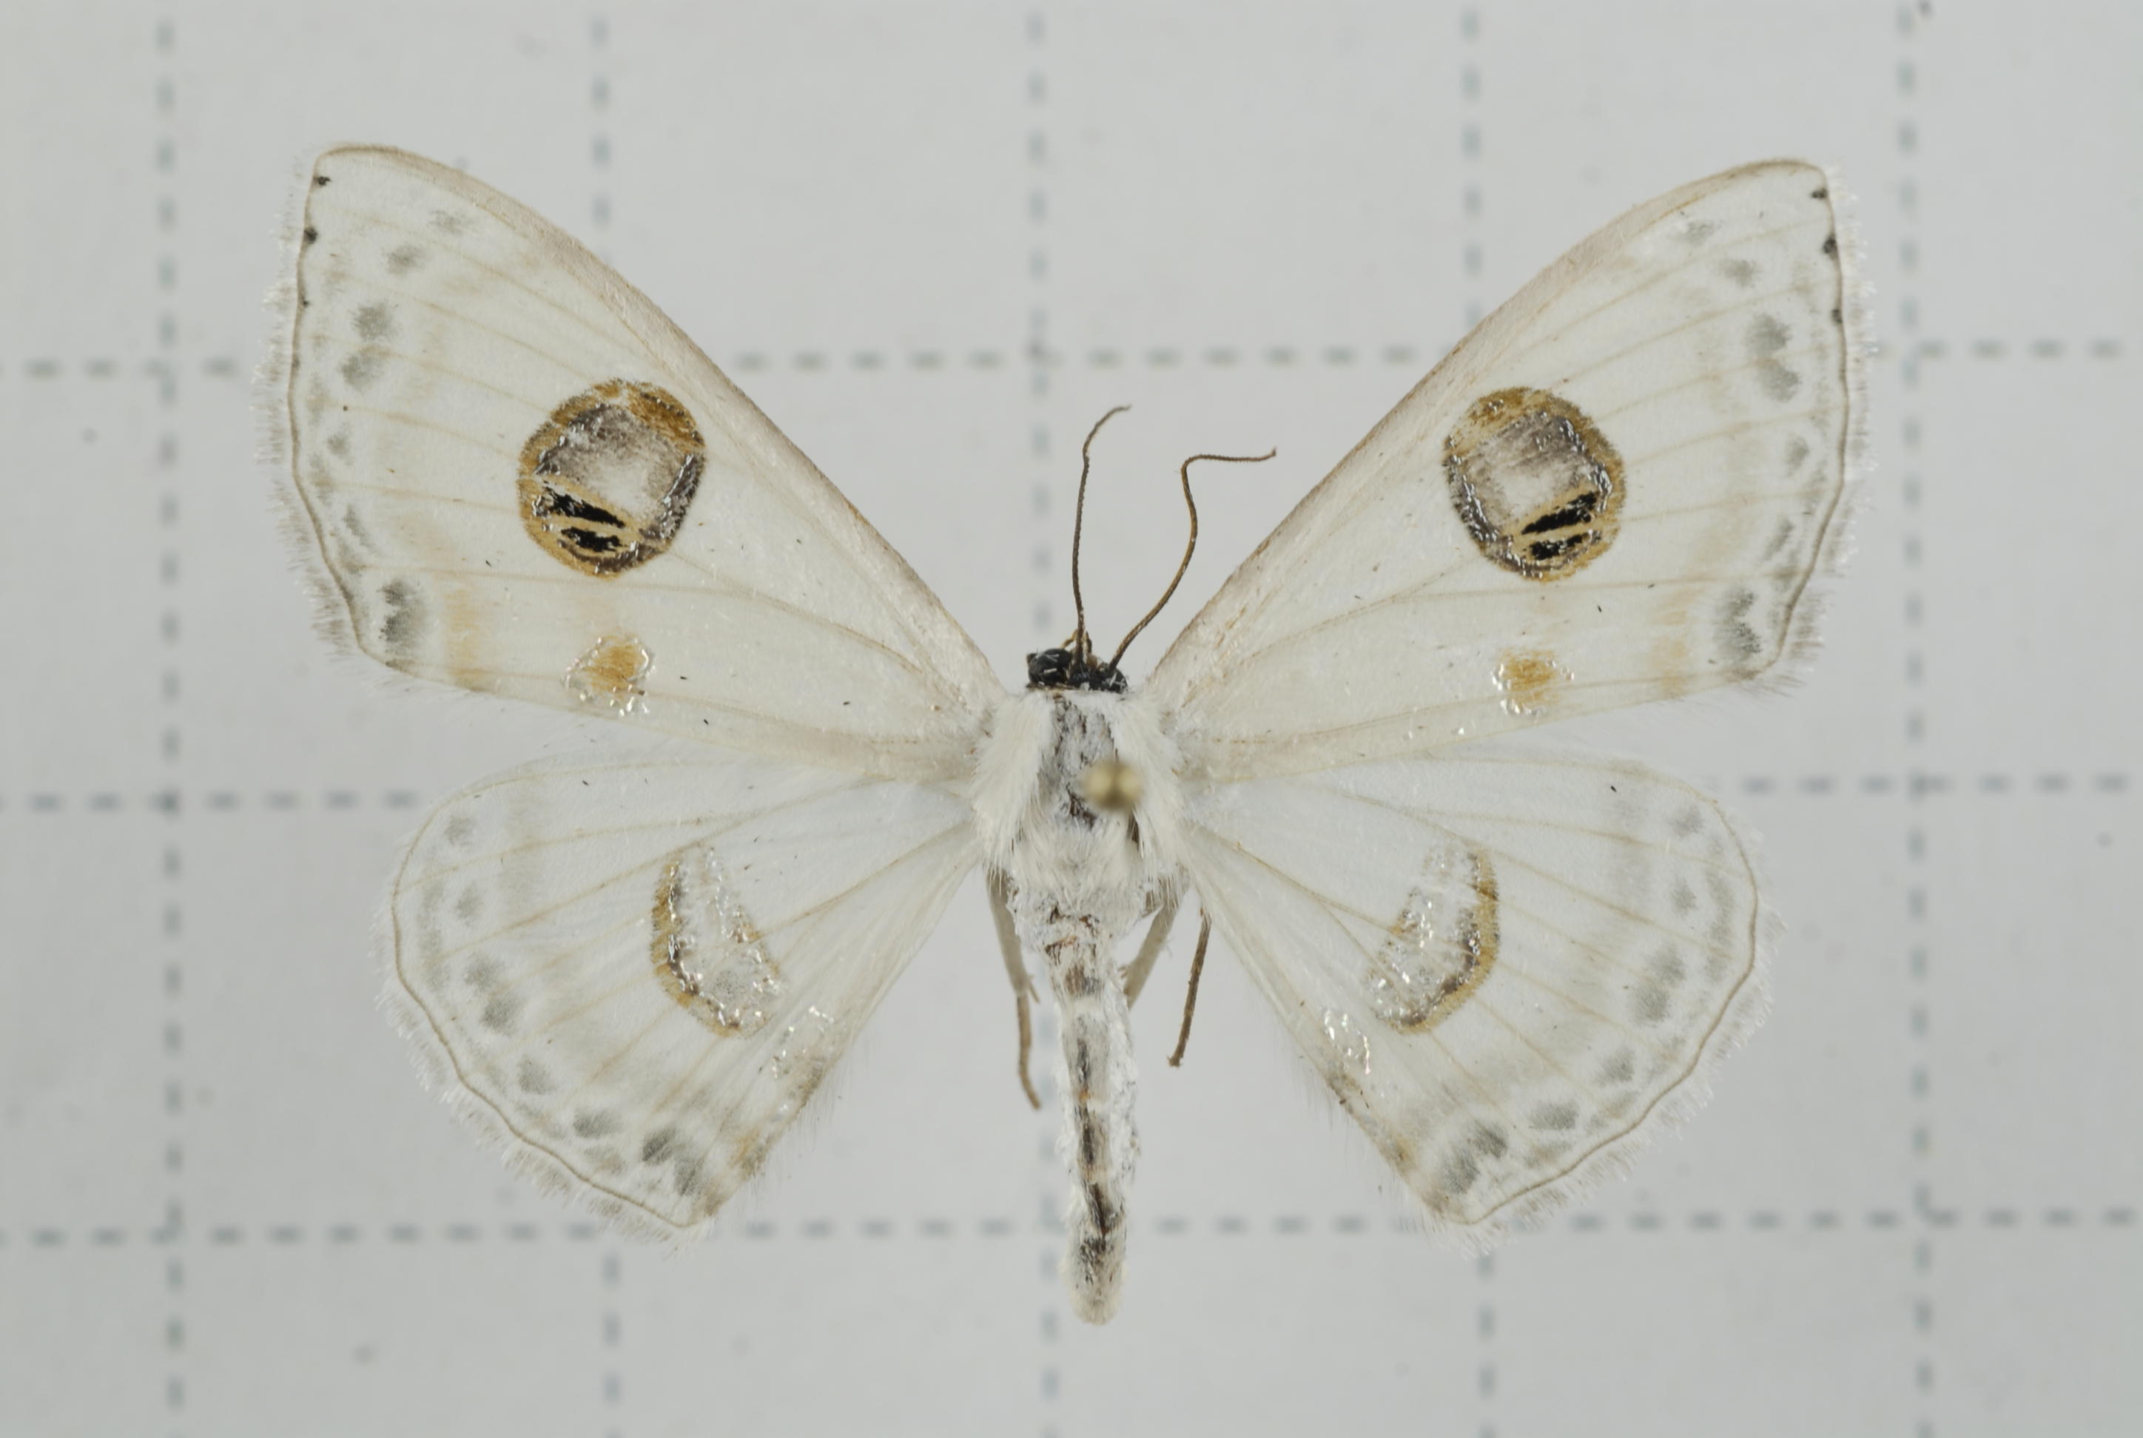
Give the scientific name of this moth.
Problepsis albidior matsumurai
